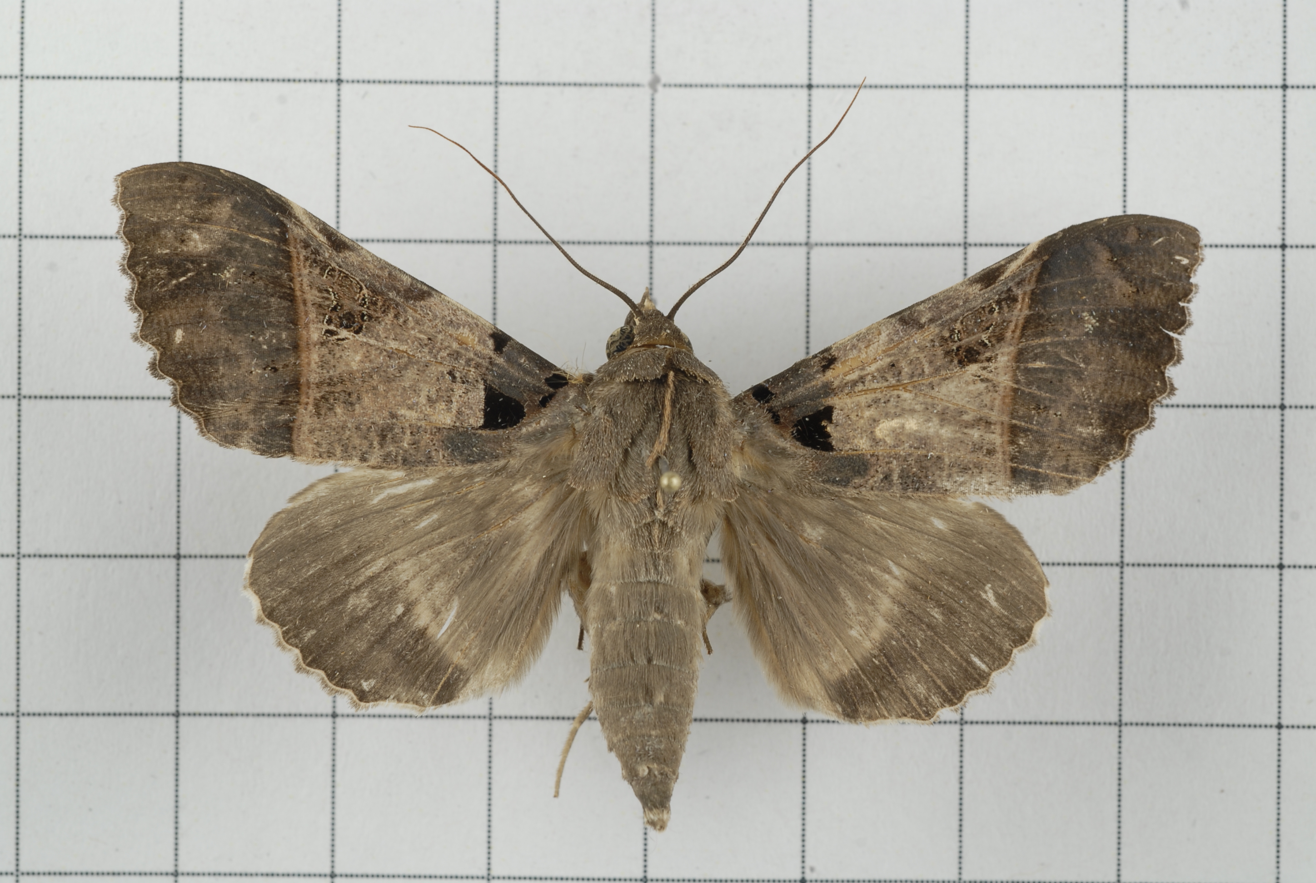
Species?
Serrodes campana
